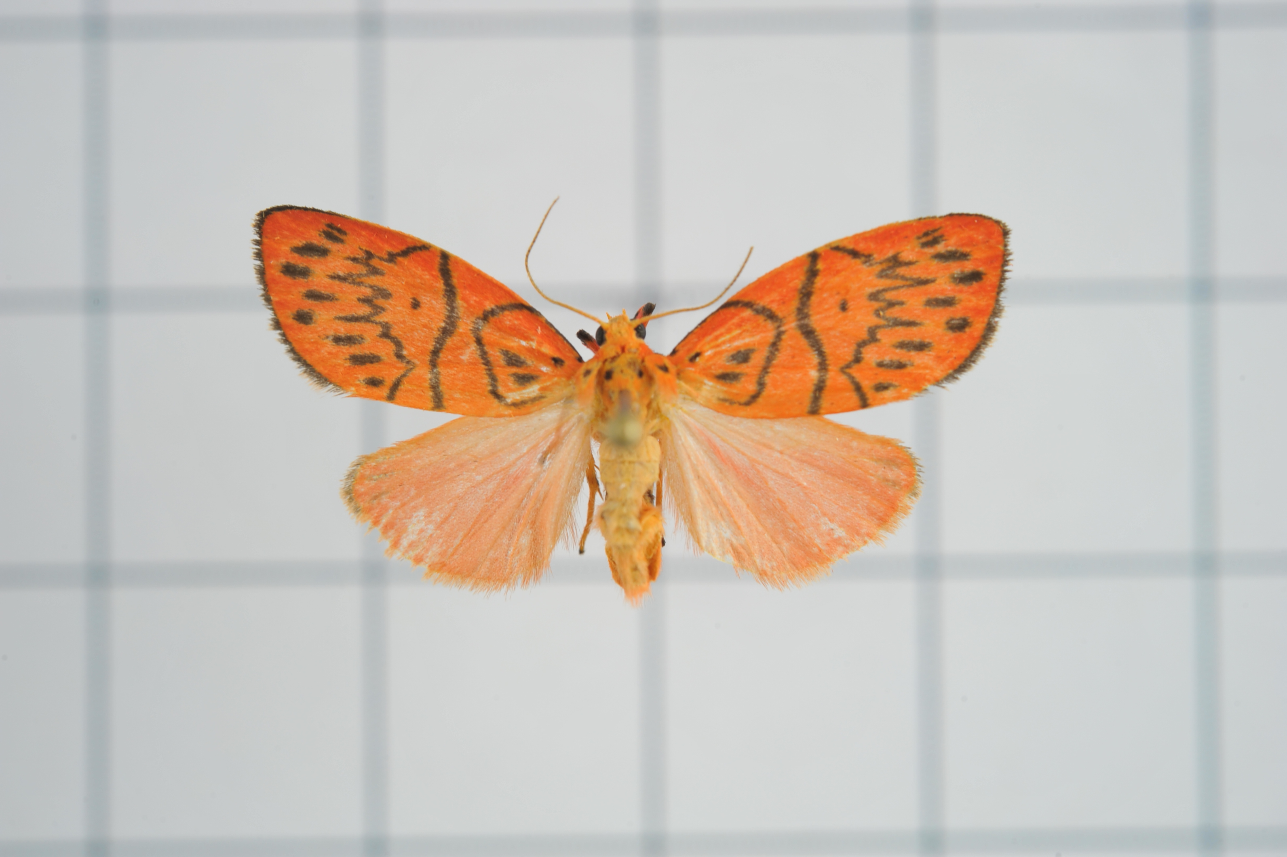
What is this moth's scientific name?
Aberrasine lichenshihi
